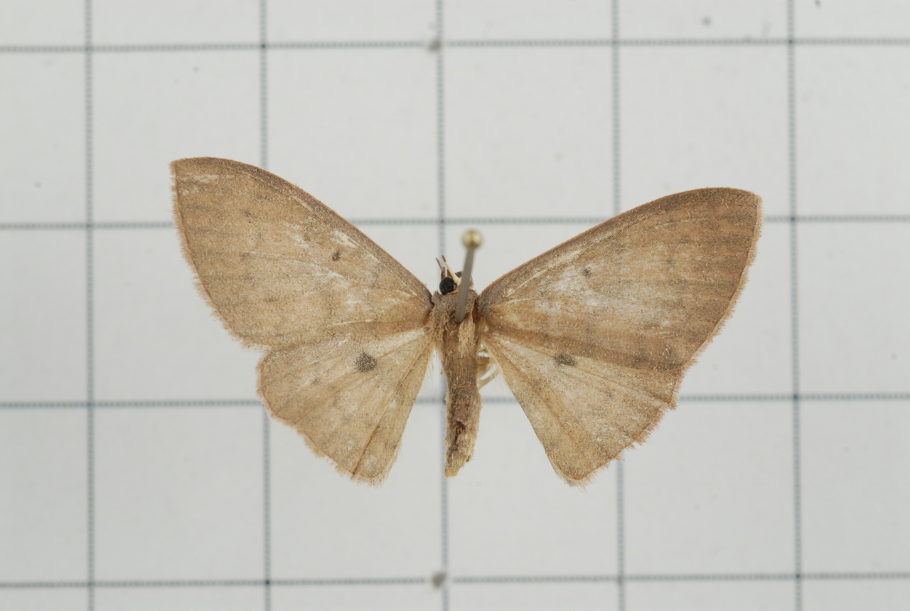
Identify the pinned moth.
Organopoda carnearia carnearia
